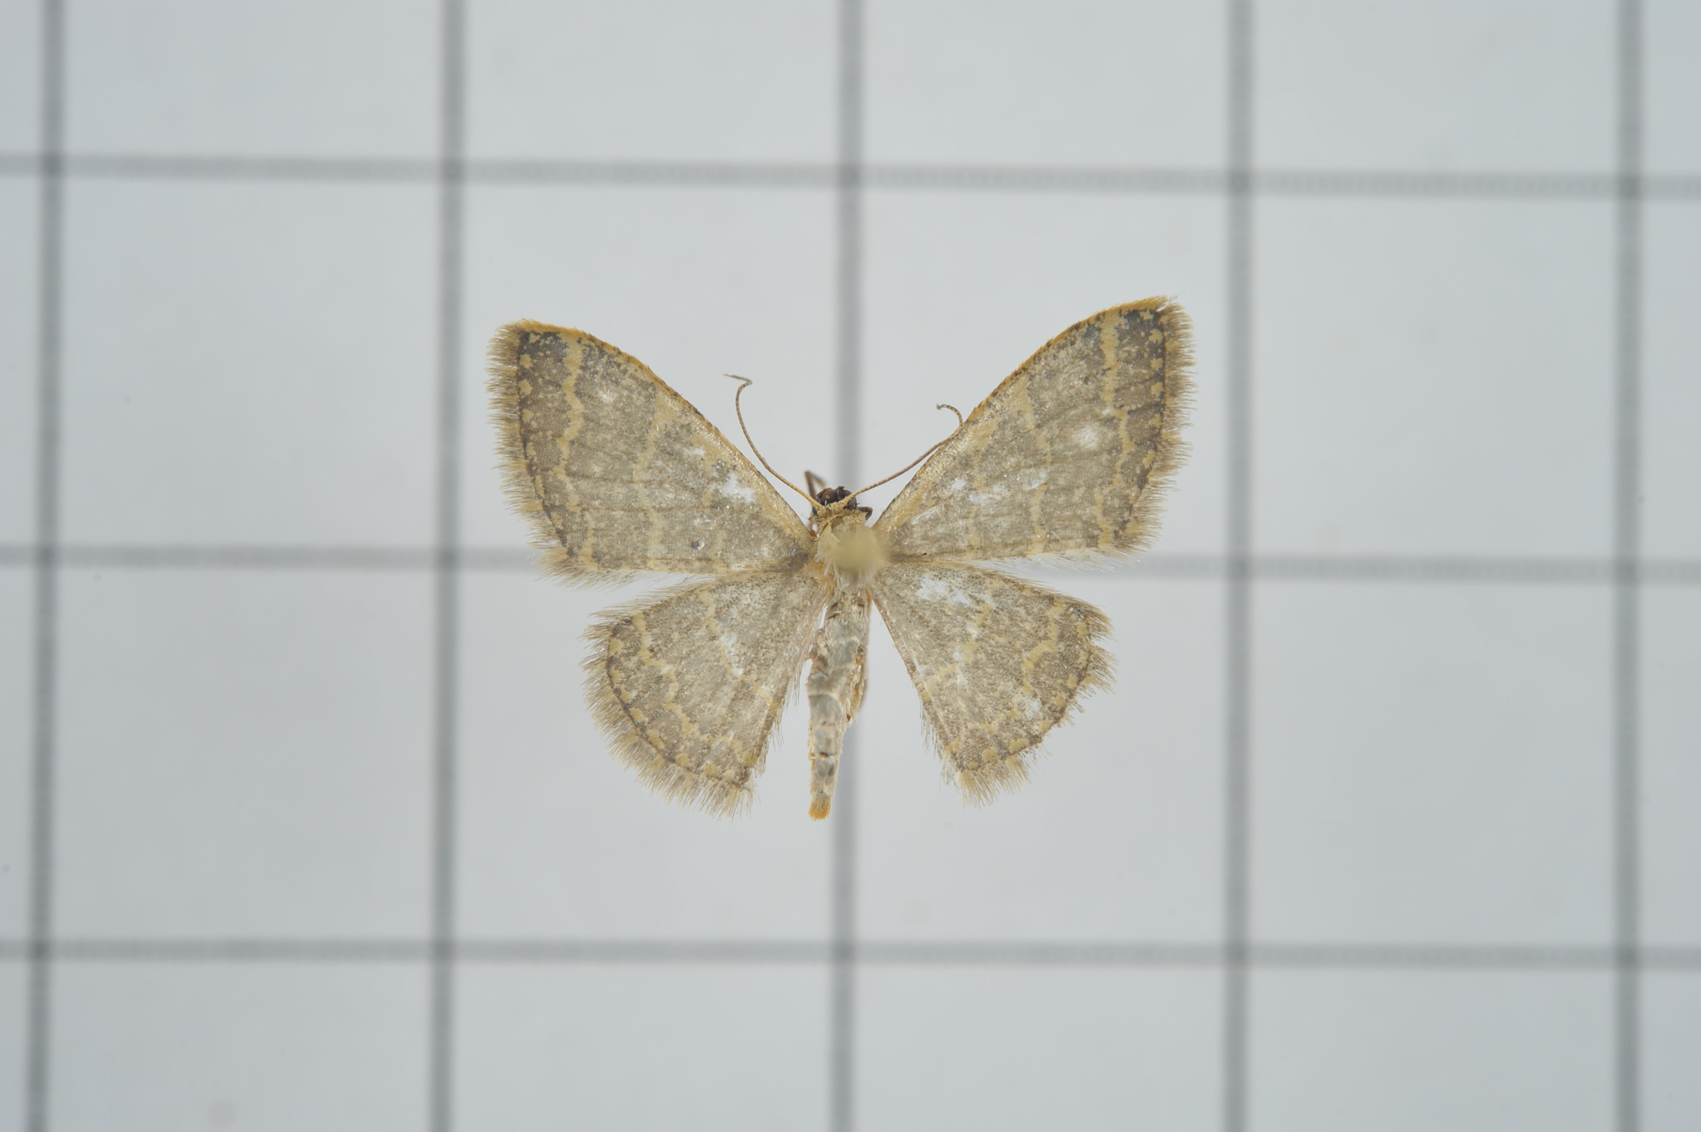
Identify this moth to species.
Lophophleps purpurea
